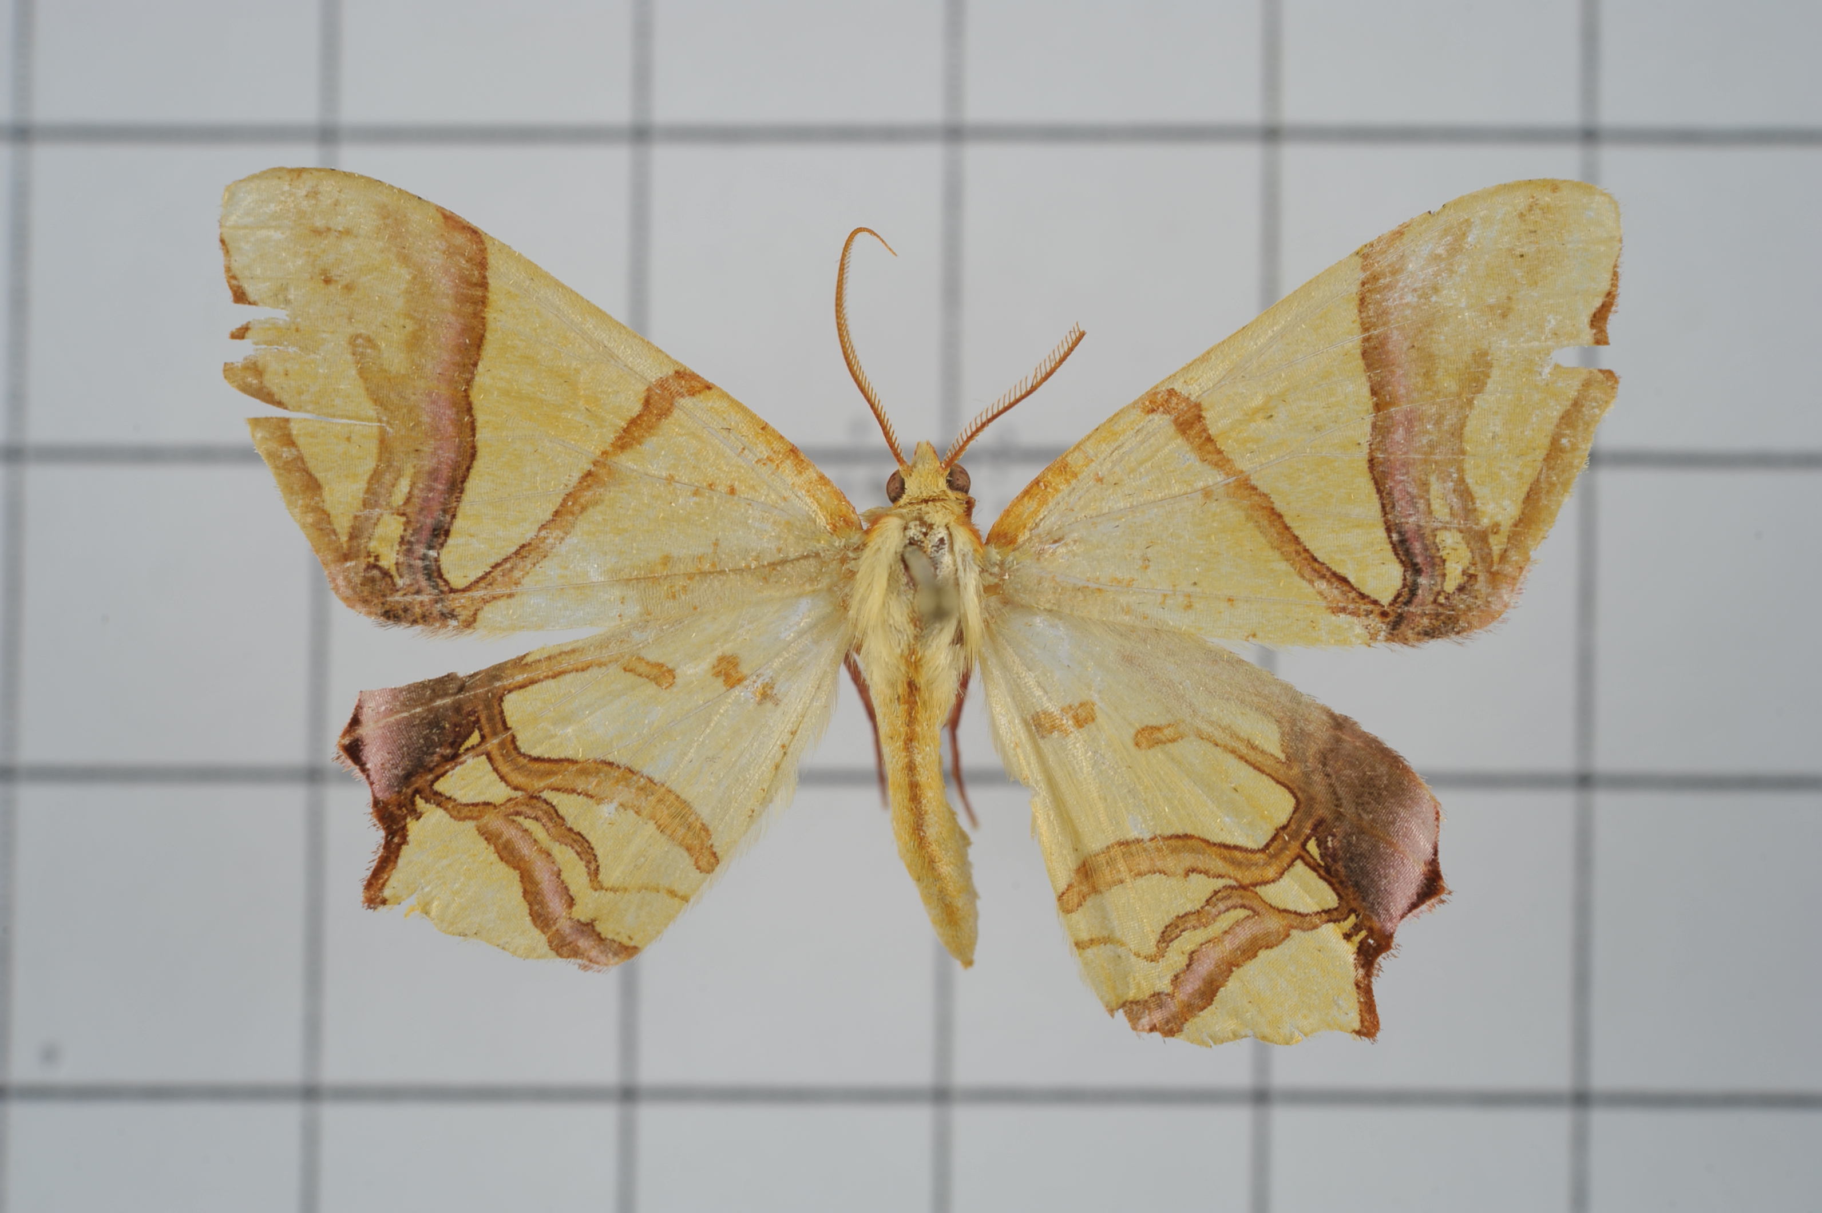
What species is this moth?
Trotocraspeda divaricata
